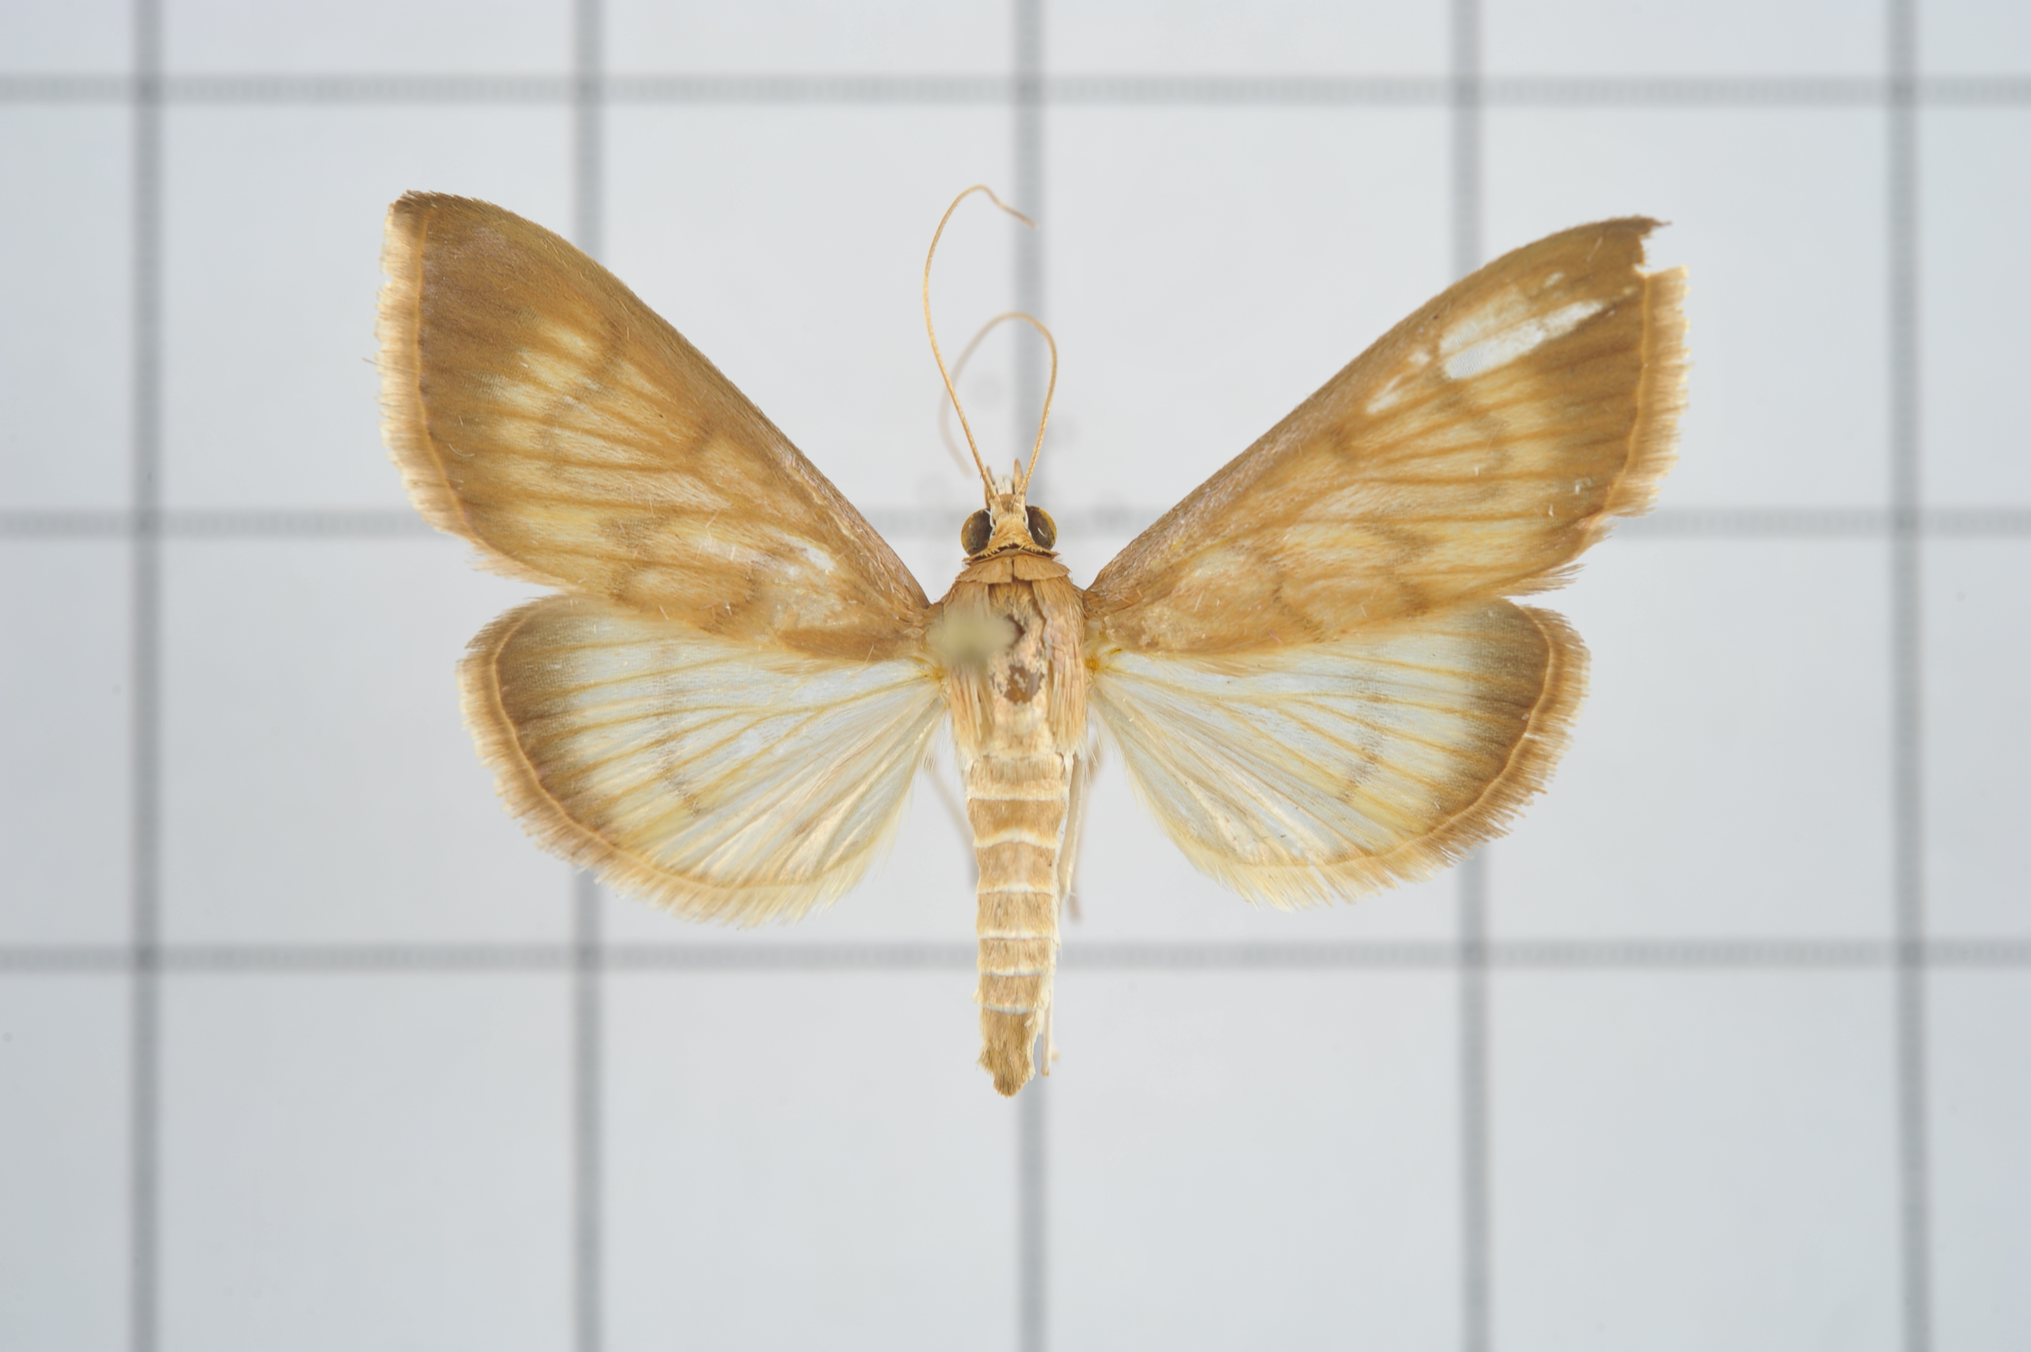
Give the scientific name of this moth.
Crypsiptya coclesalis
